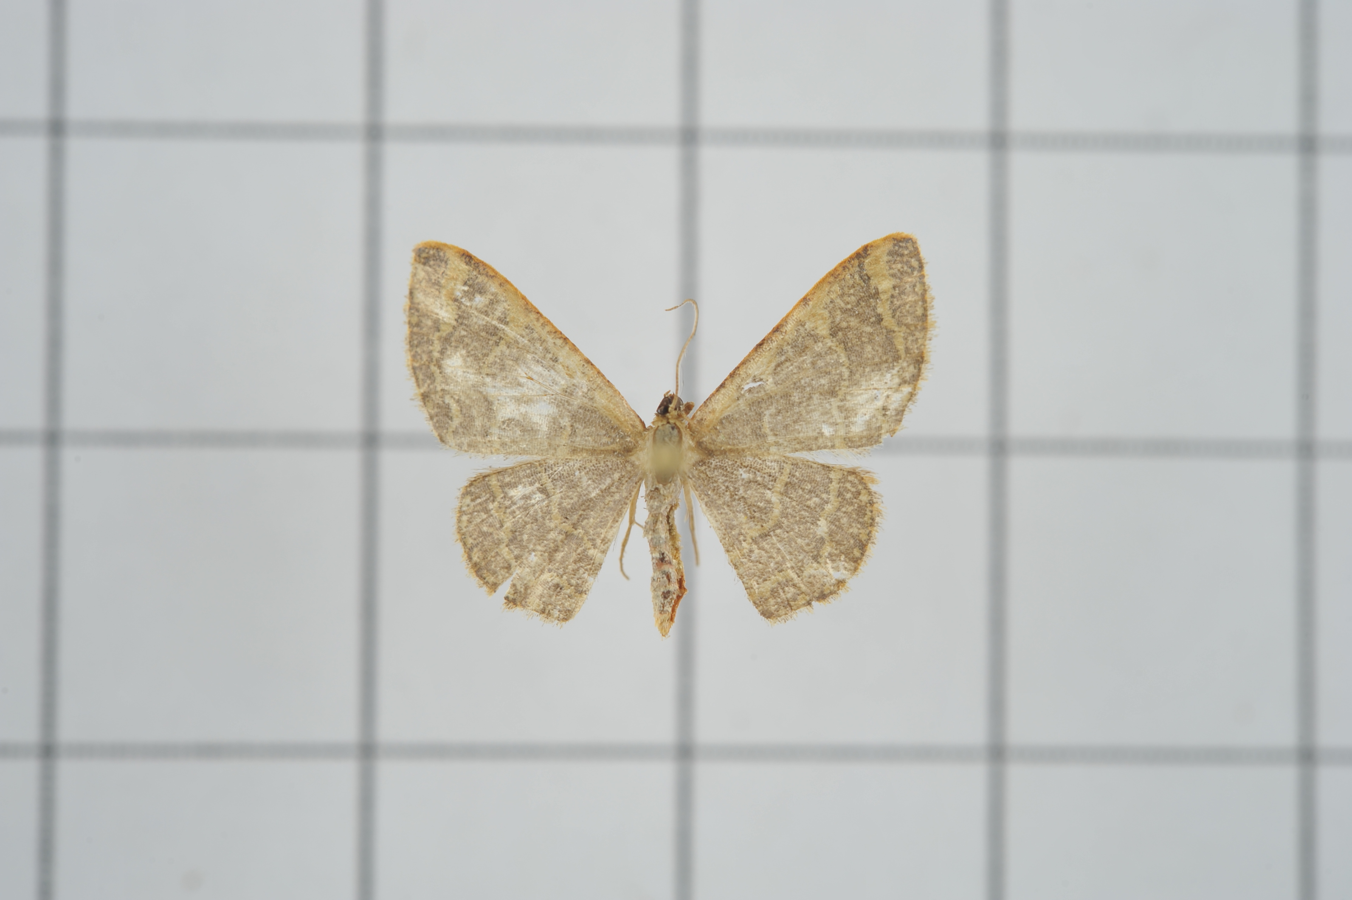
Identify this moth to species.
Idaea costiguttata
